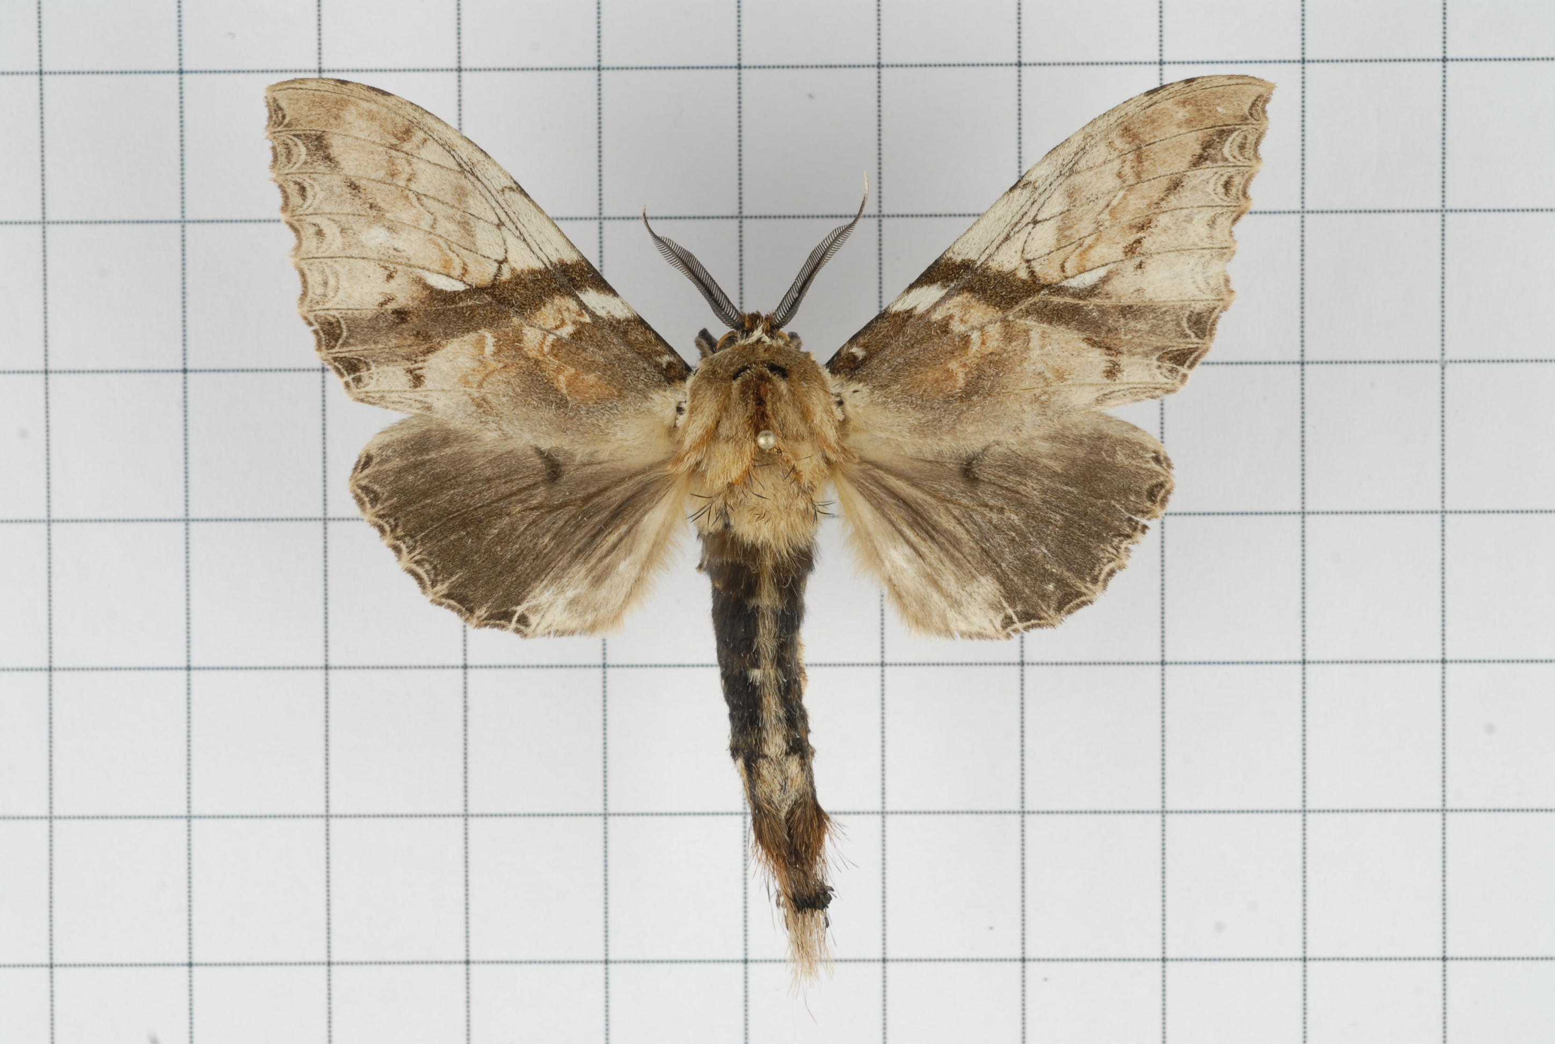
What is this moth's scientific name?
Dudusa nobilis
